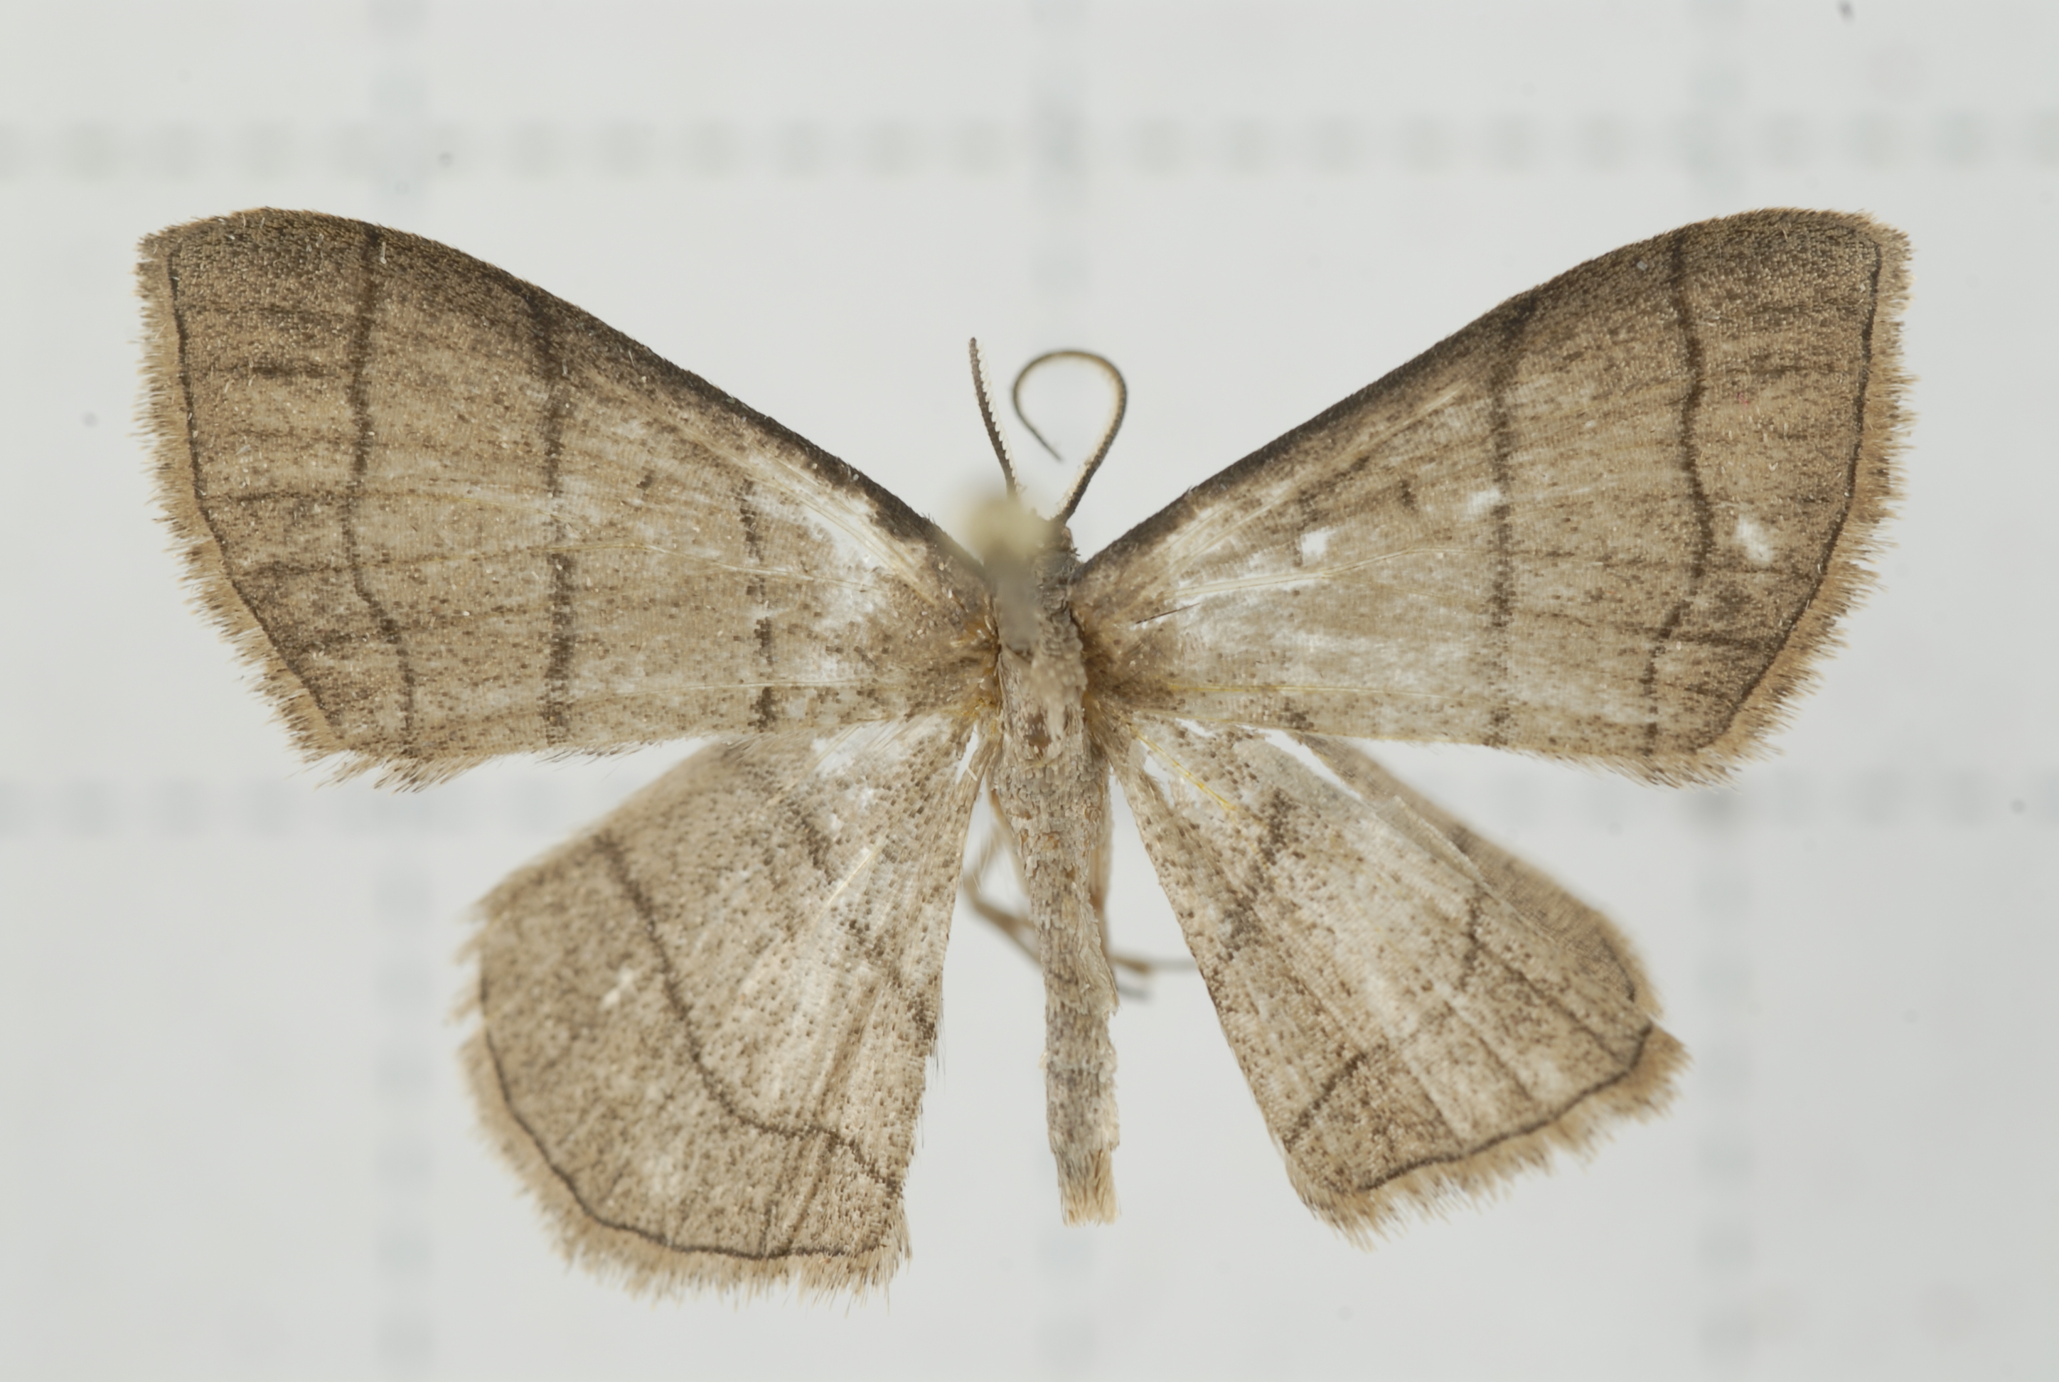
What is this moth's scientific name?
Scopula mecysma mecysma
